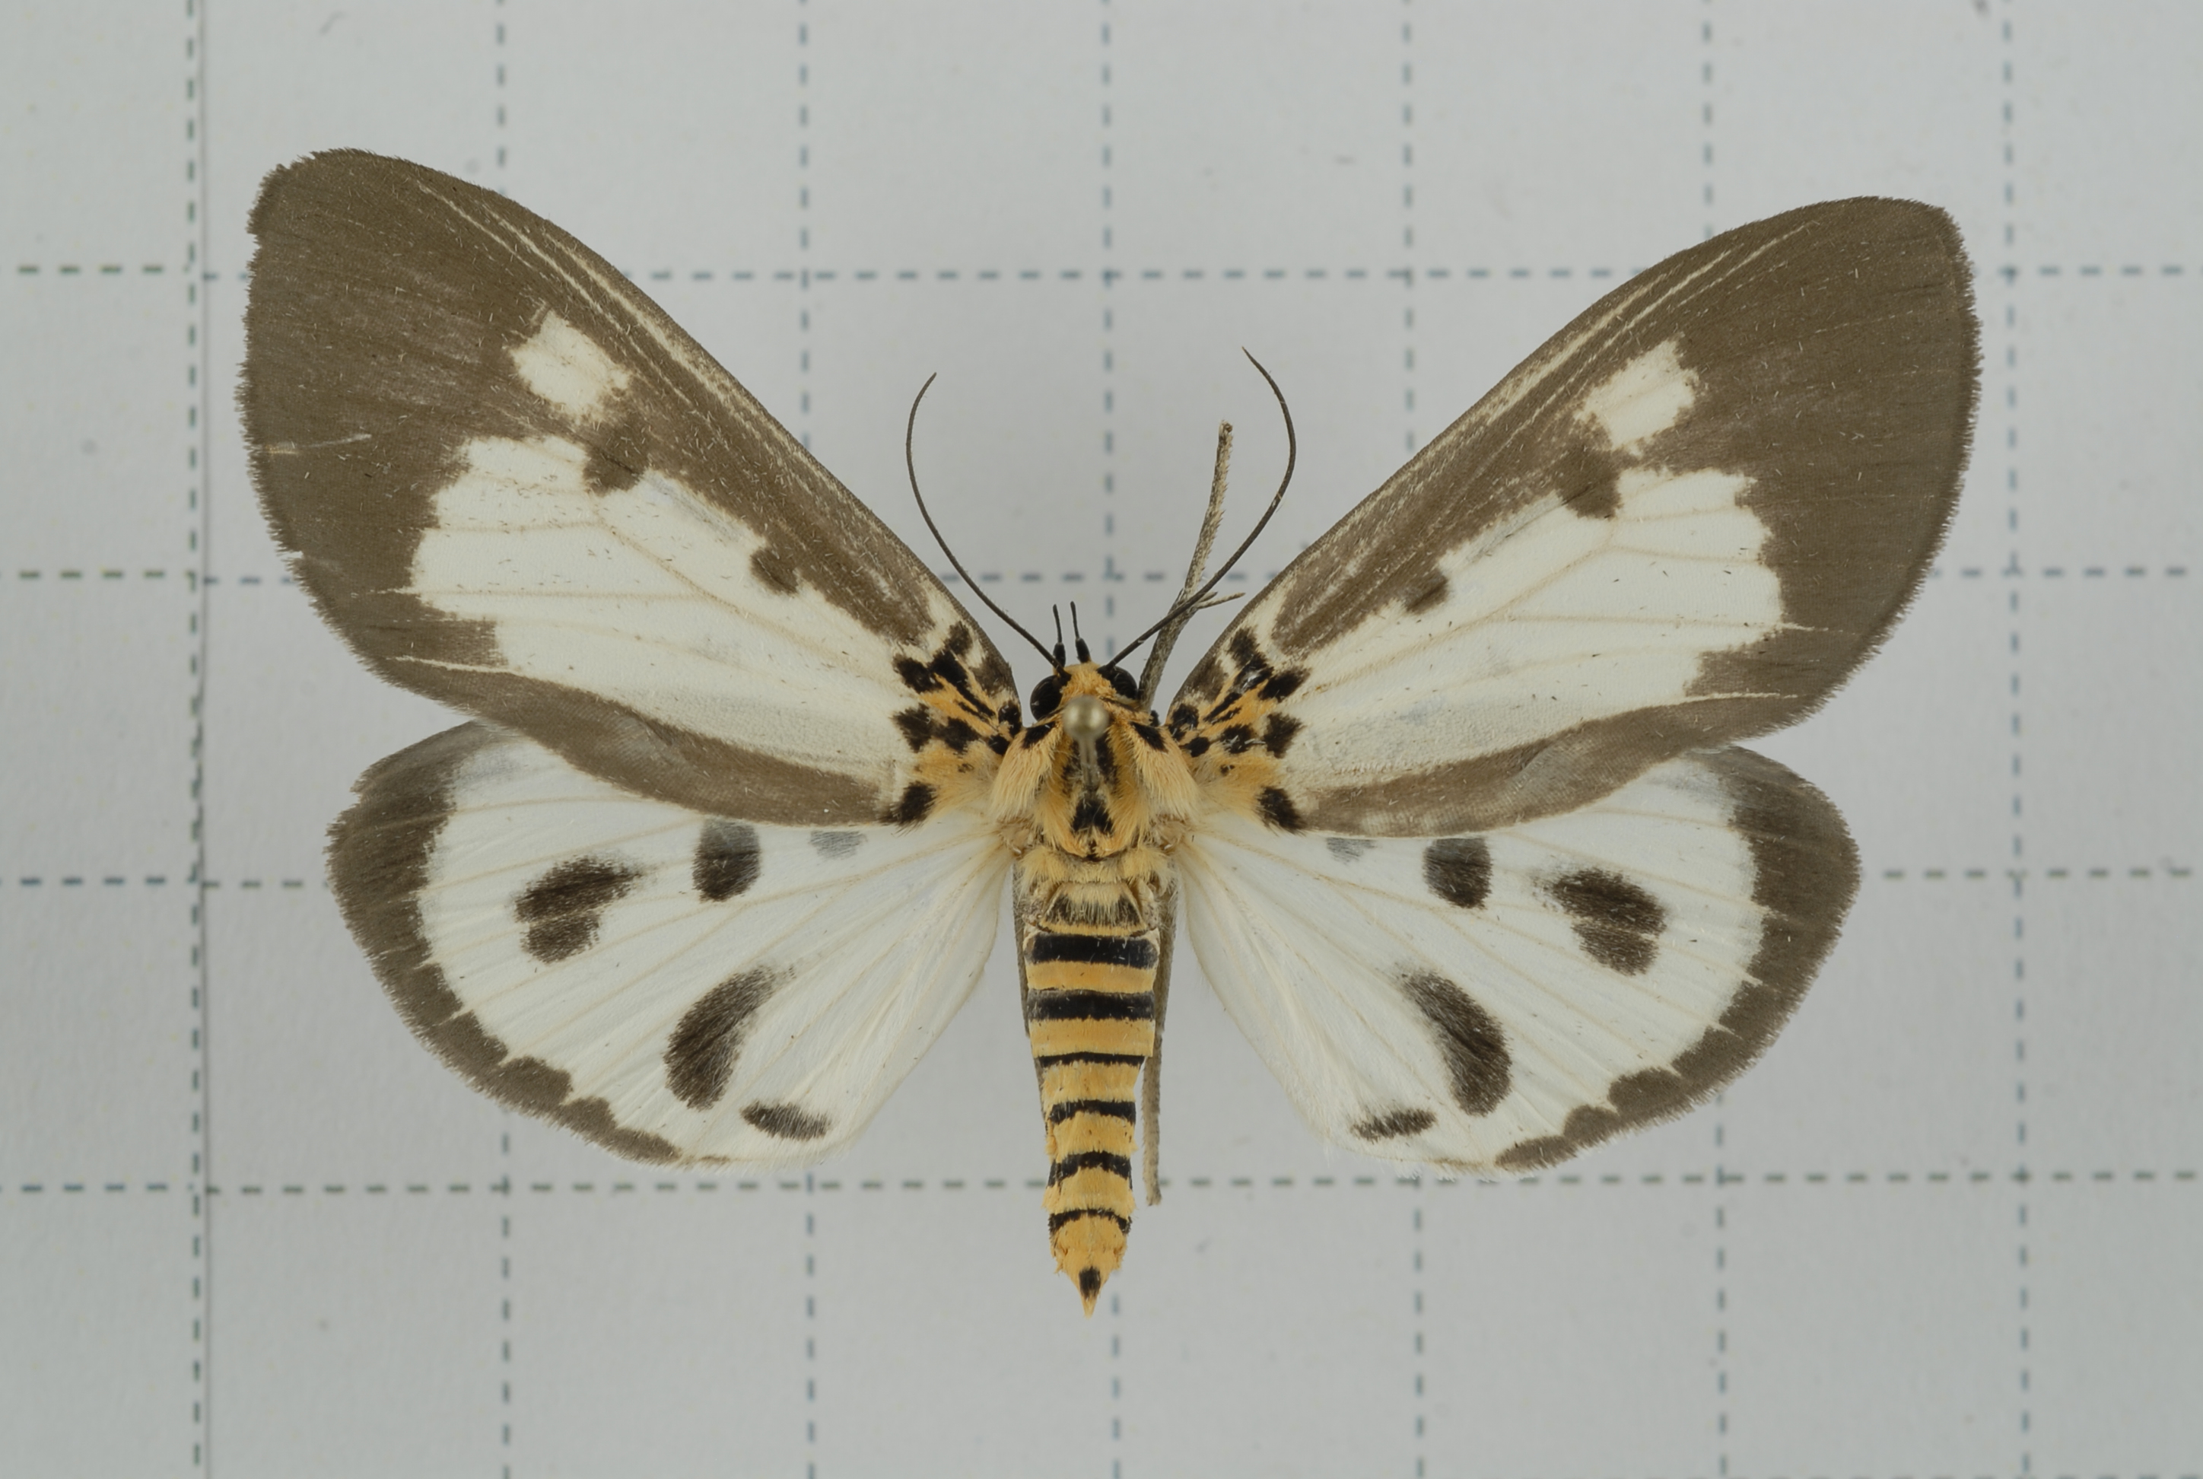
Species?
Asota plana lacteata
